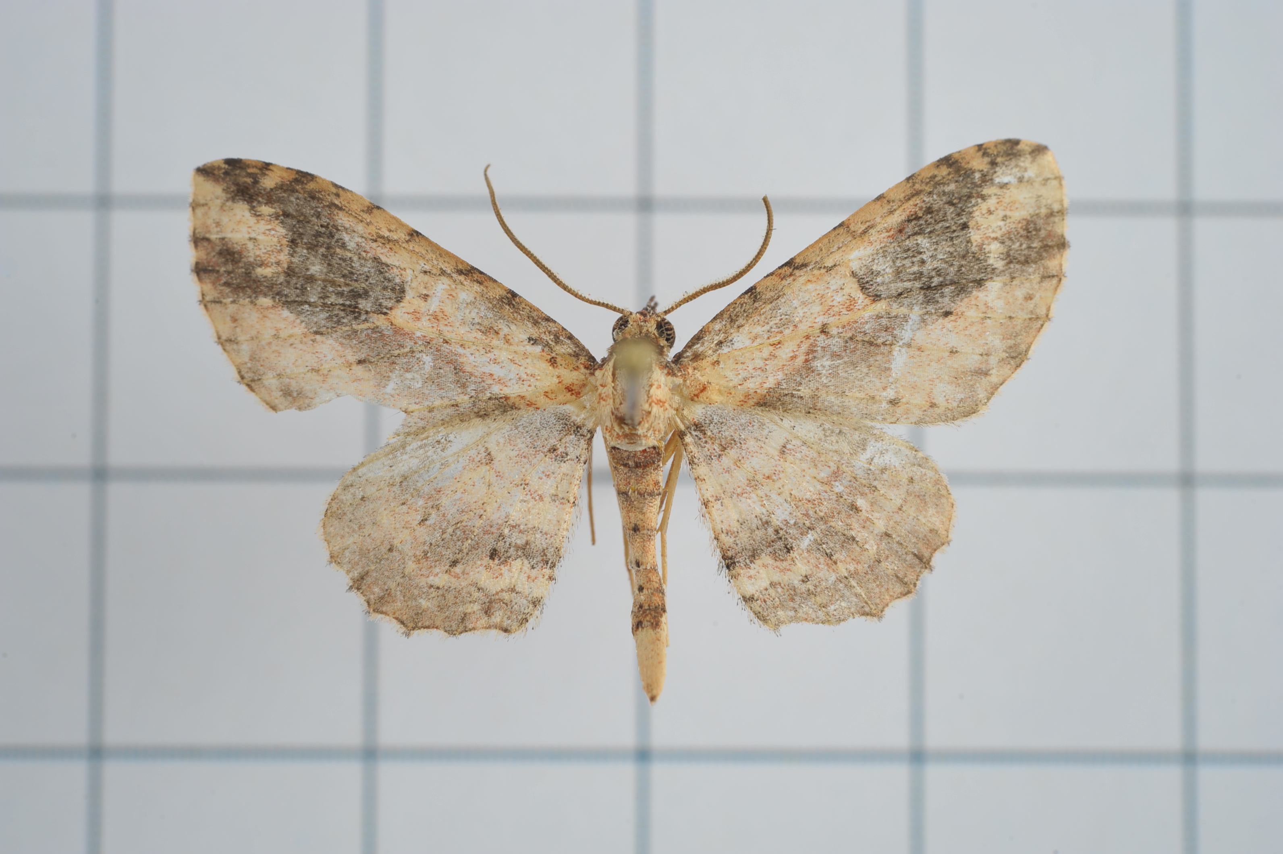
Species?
Ziridava kanshireiensis
